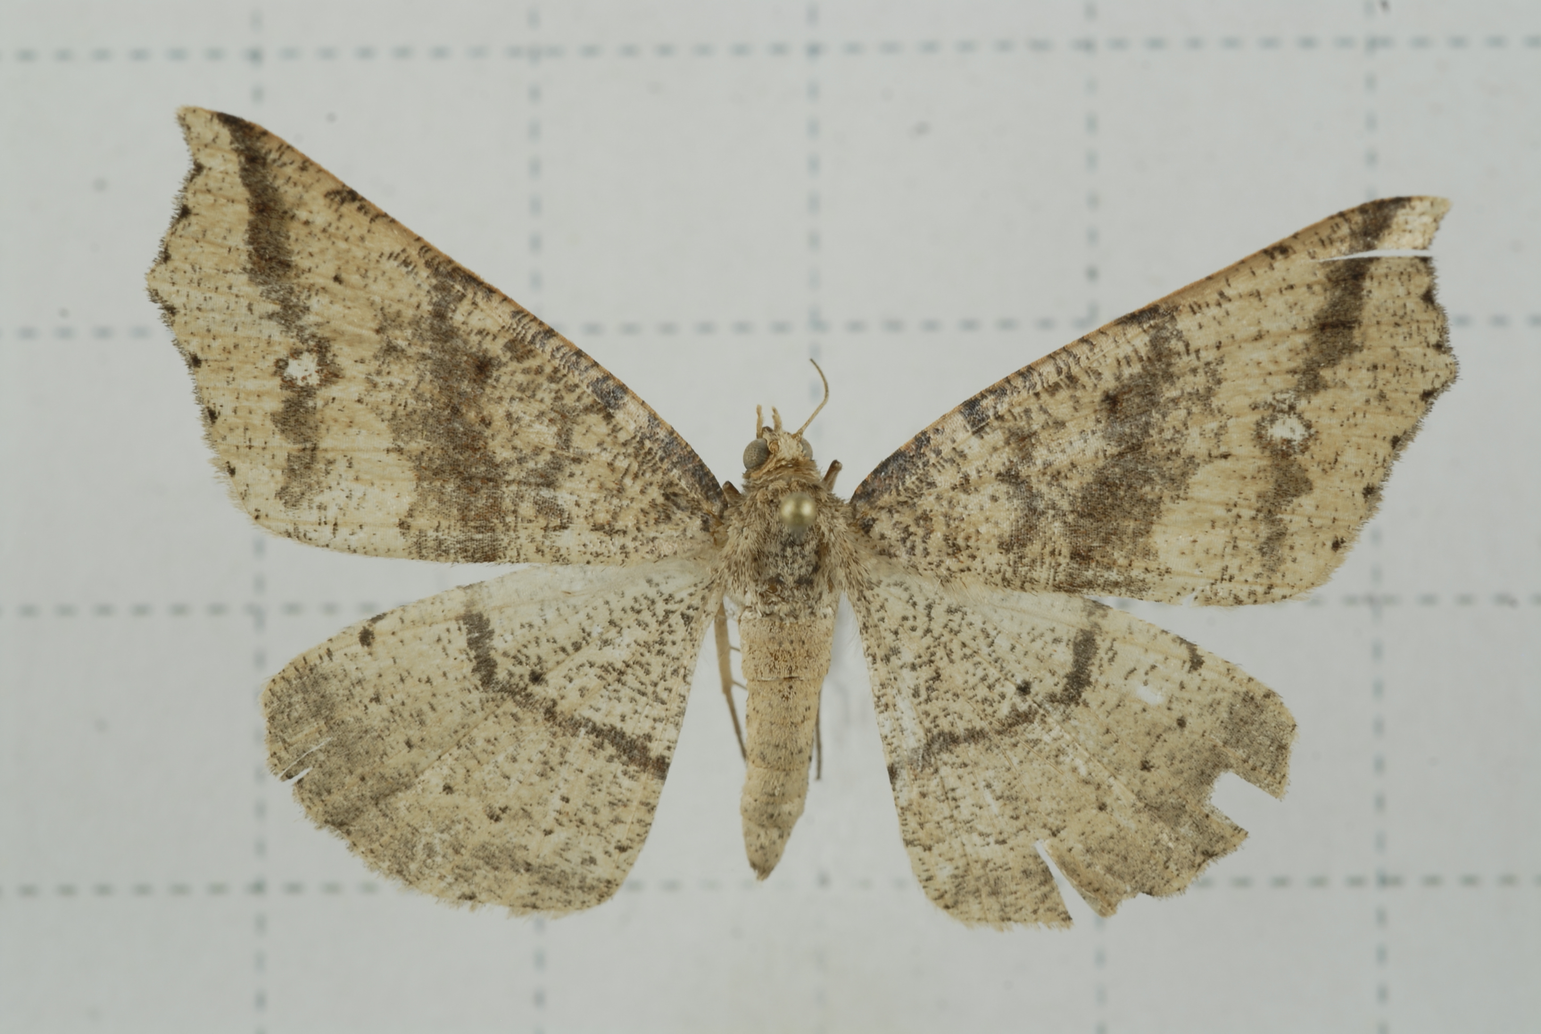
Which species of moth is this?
Xerodes albonotaria aritai
